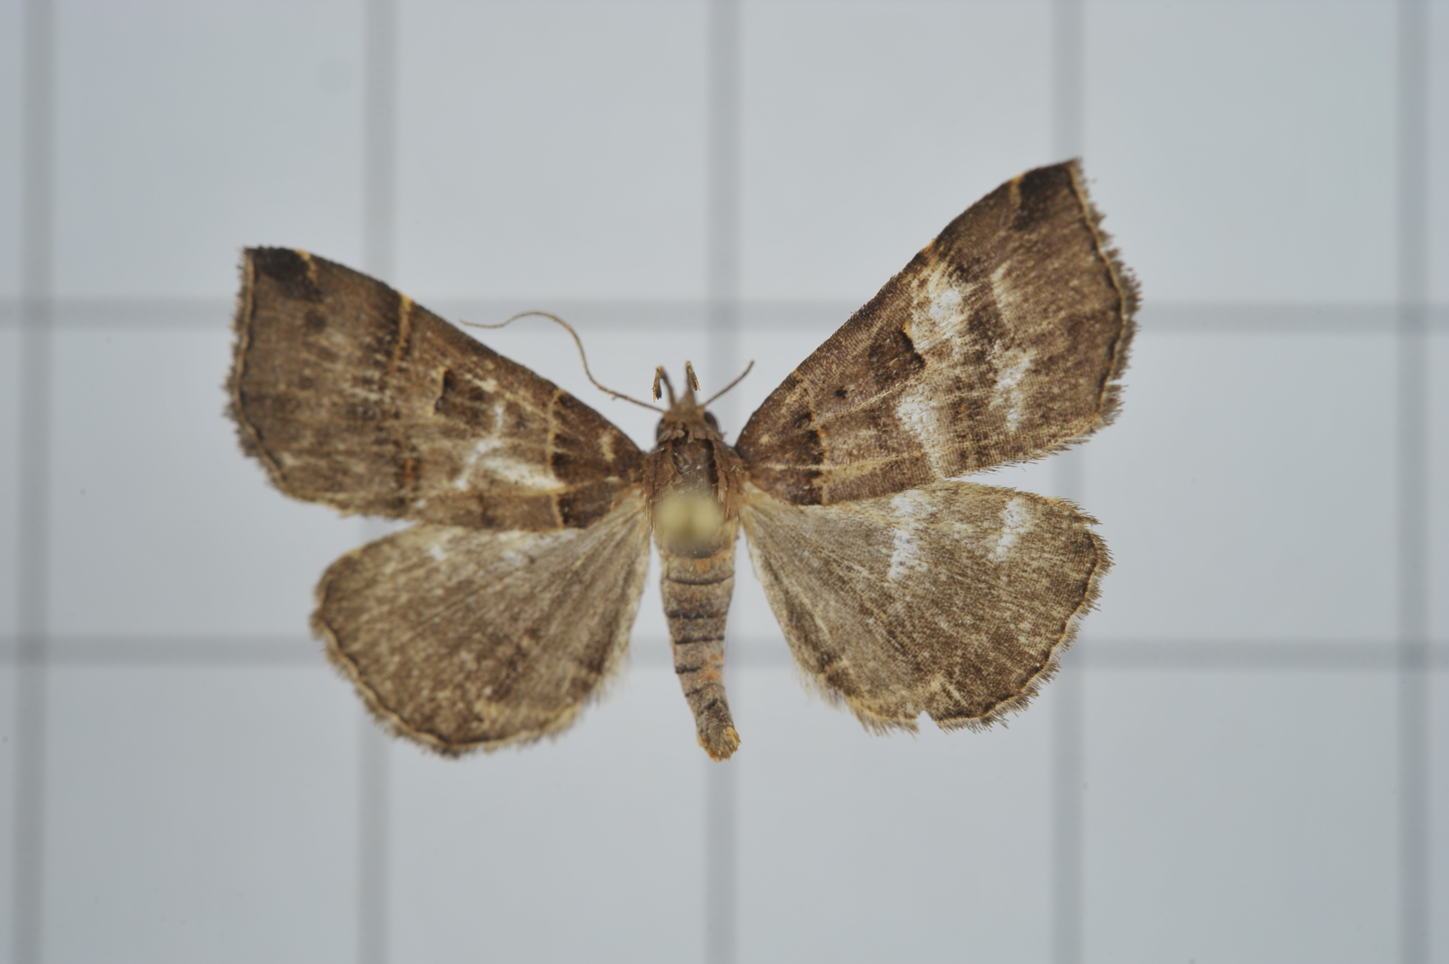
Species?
Bertula kosemponica
